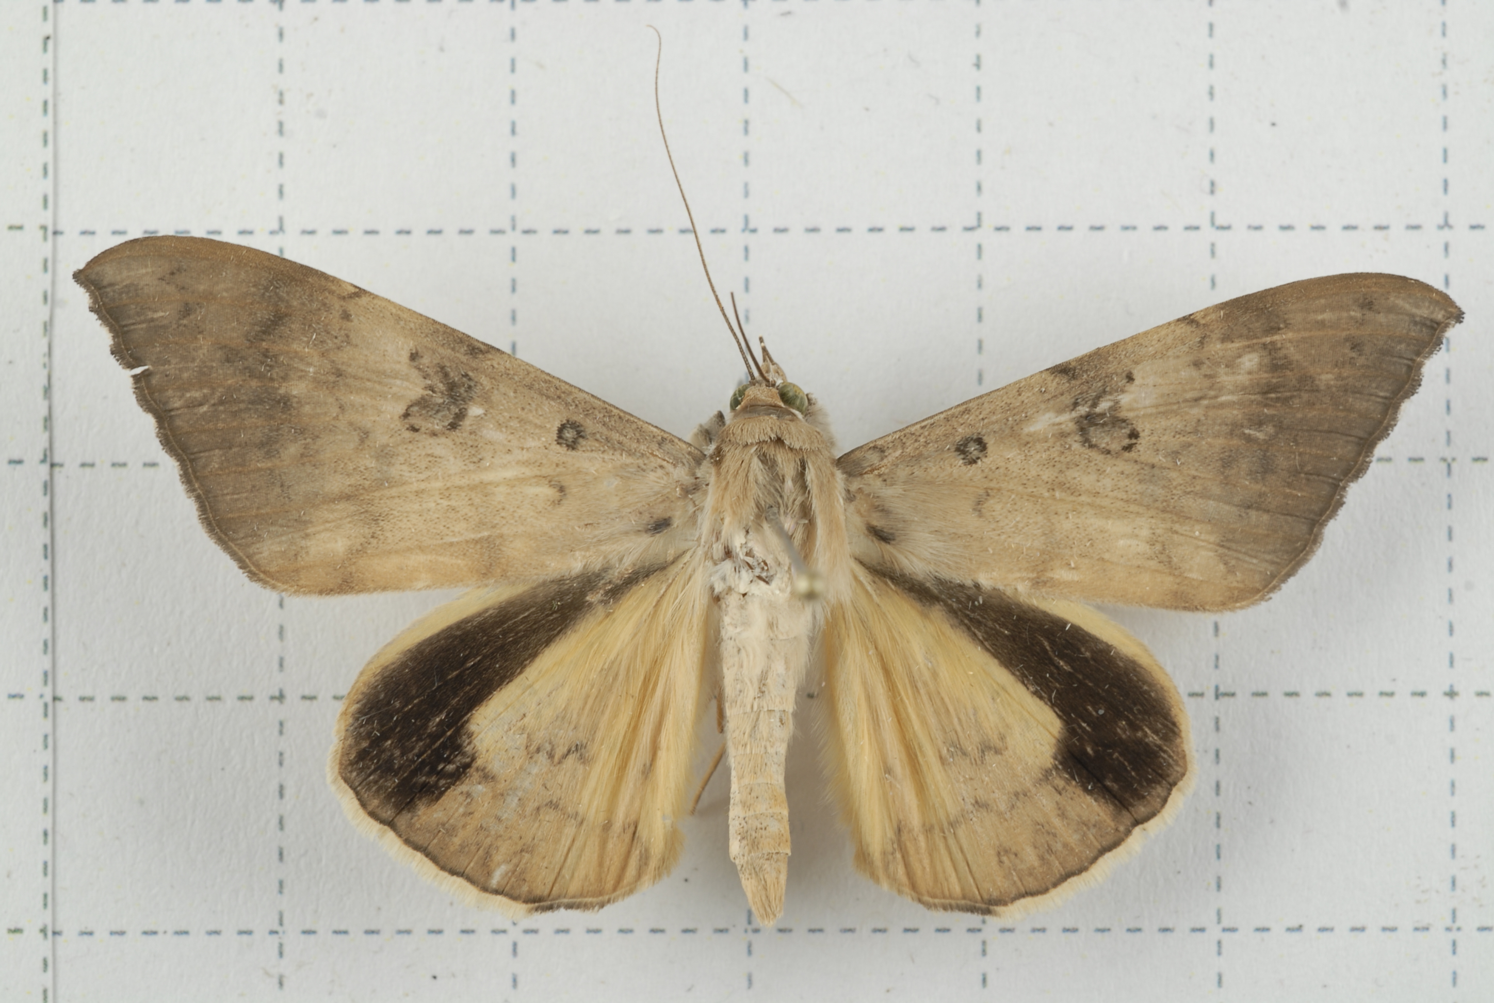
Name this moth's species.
Oxyodes scrobiculata
